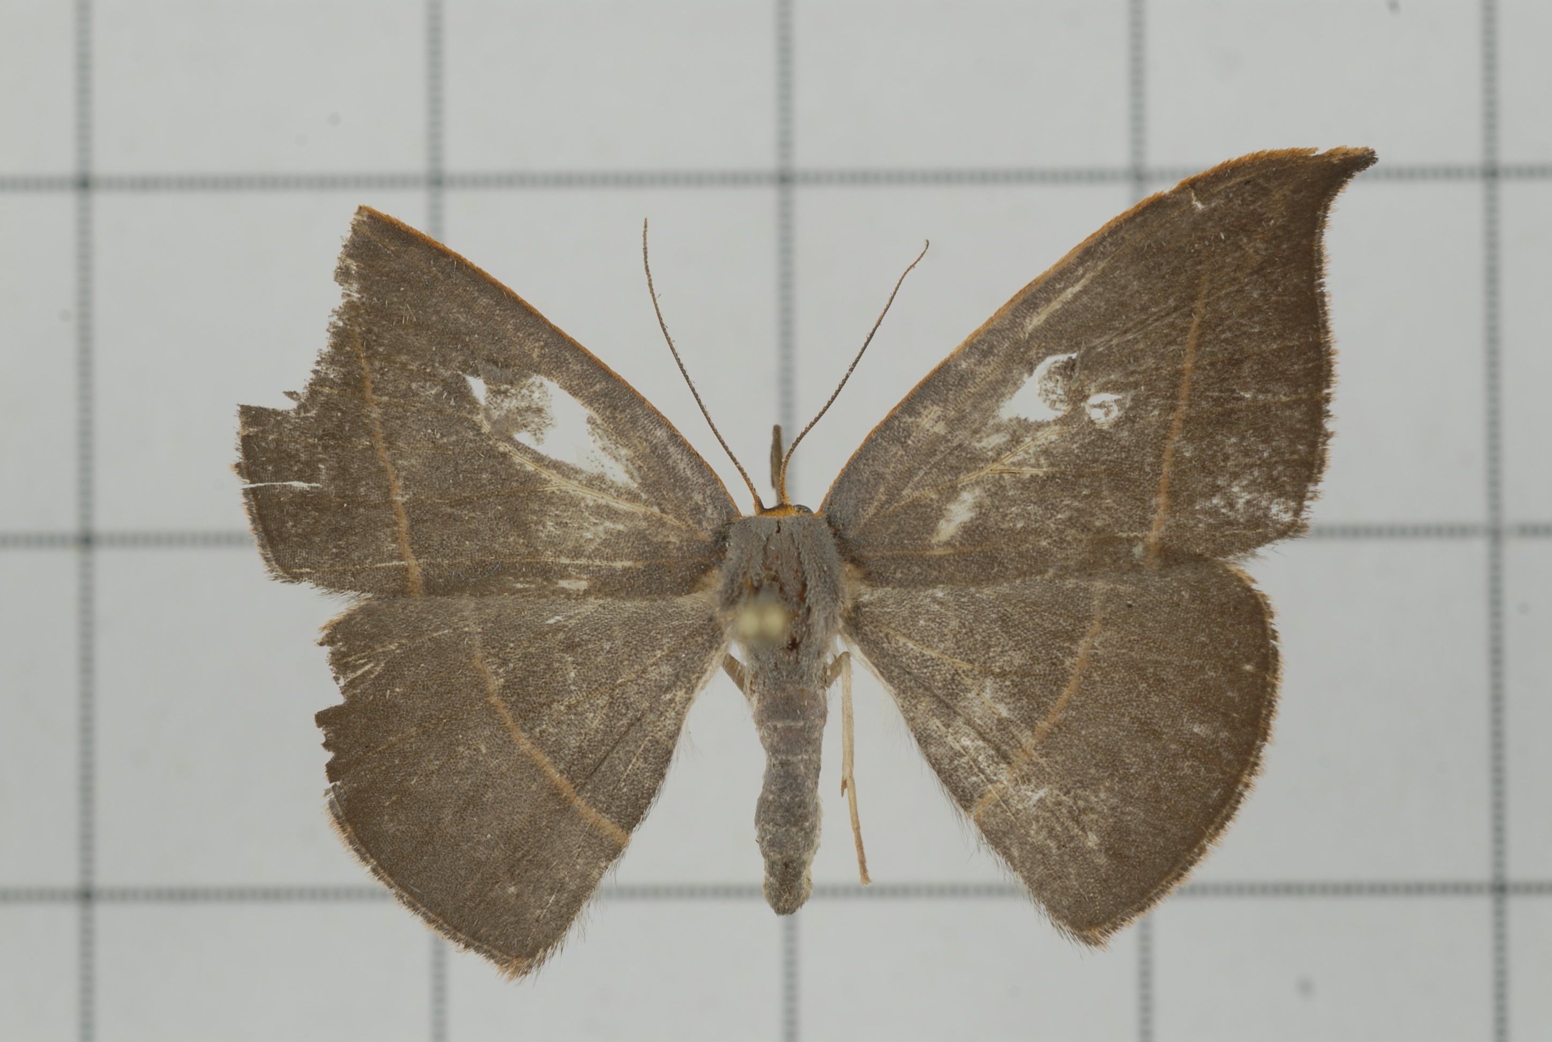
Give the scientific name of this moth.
Microblepsis violacea
